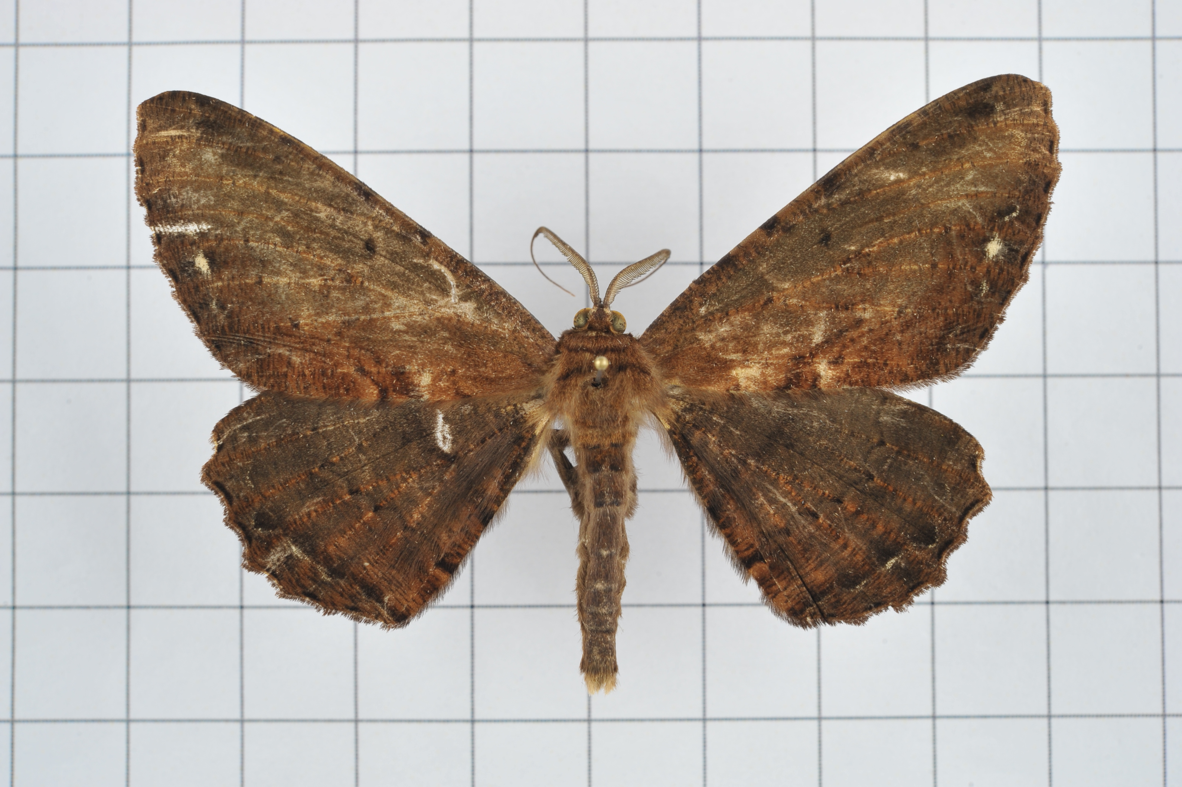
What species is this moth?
Chorodna creataria
